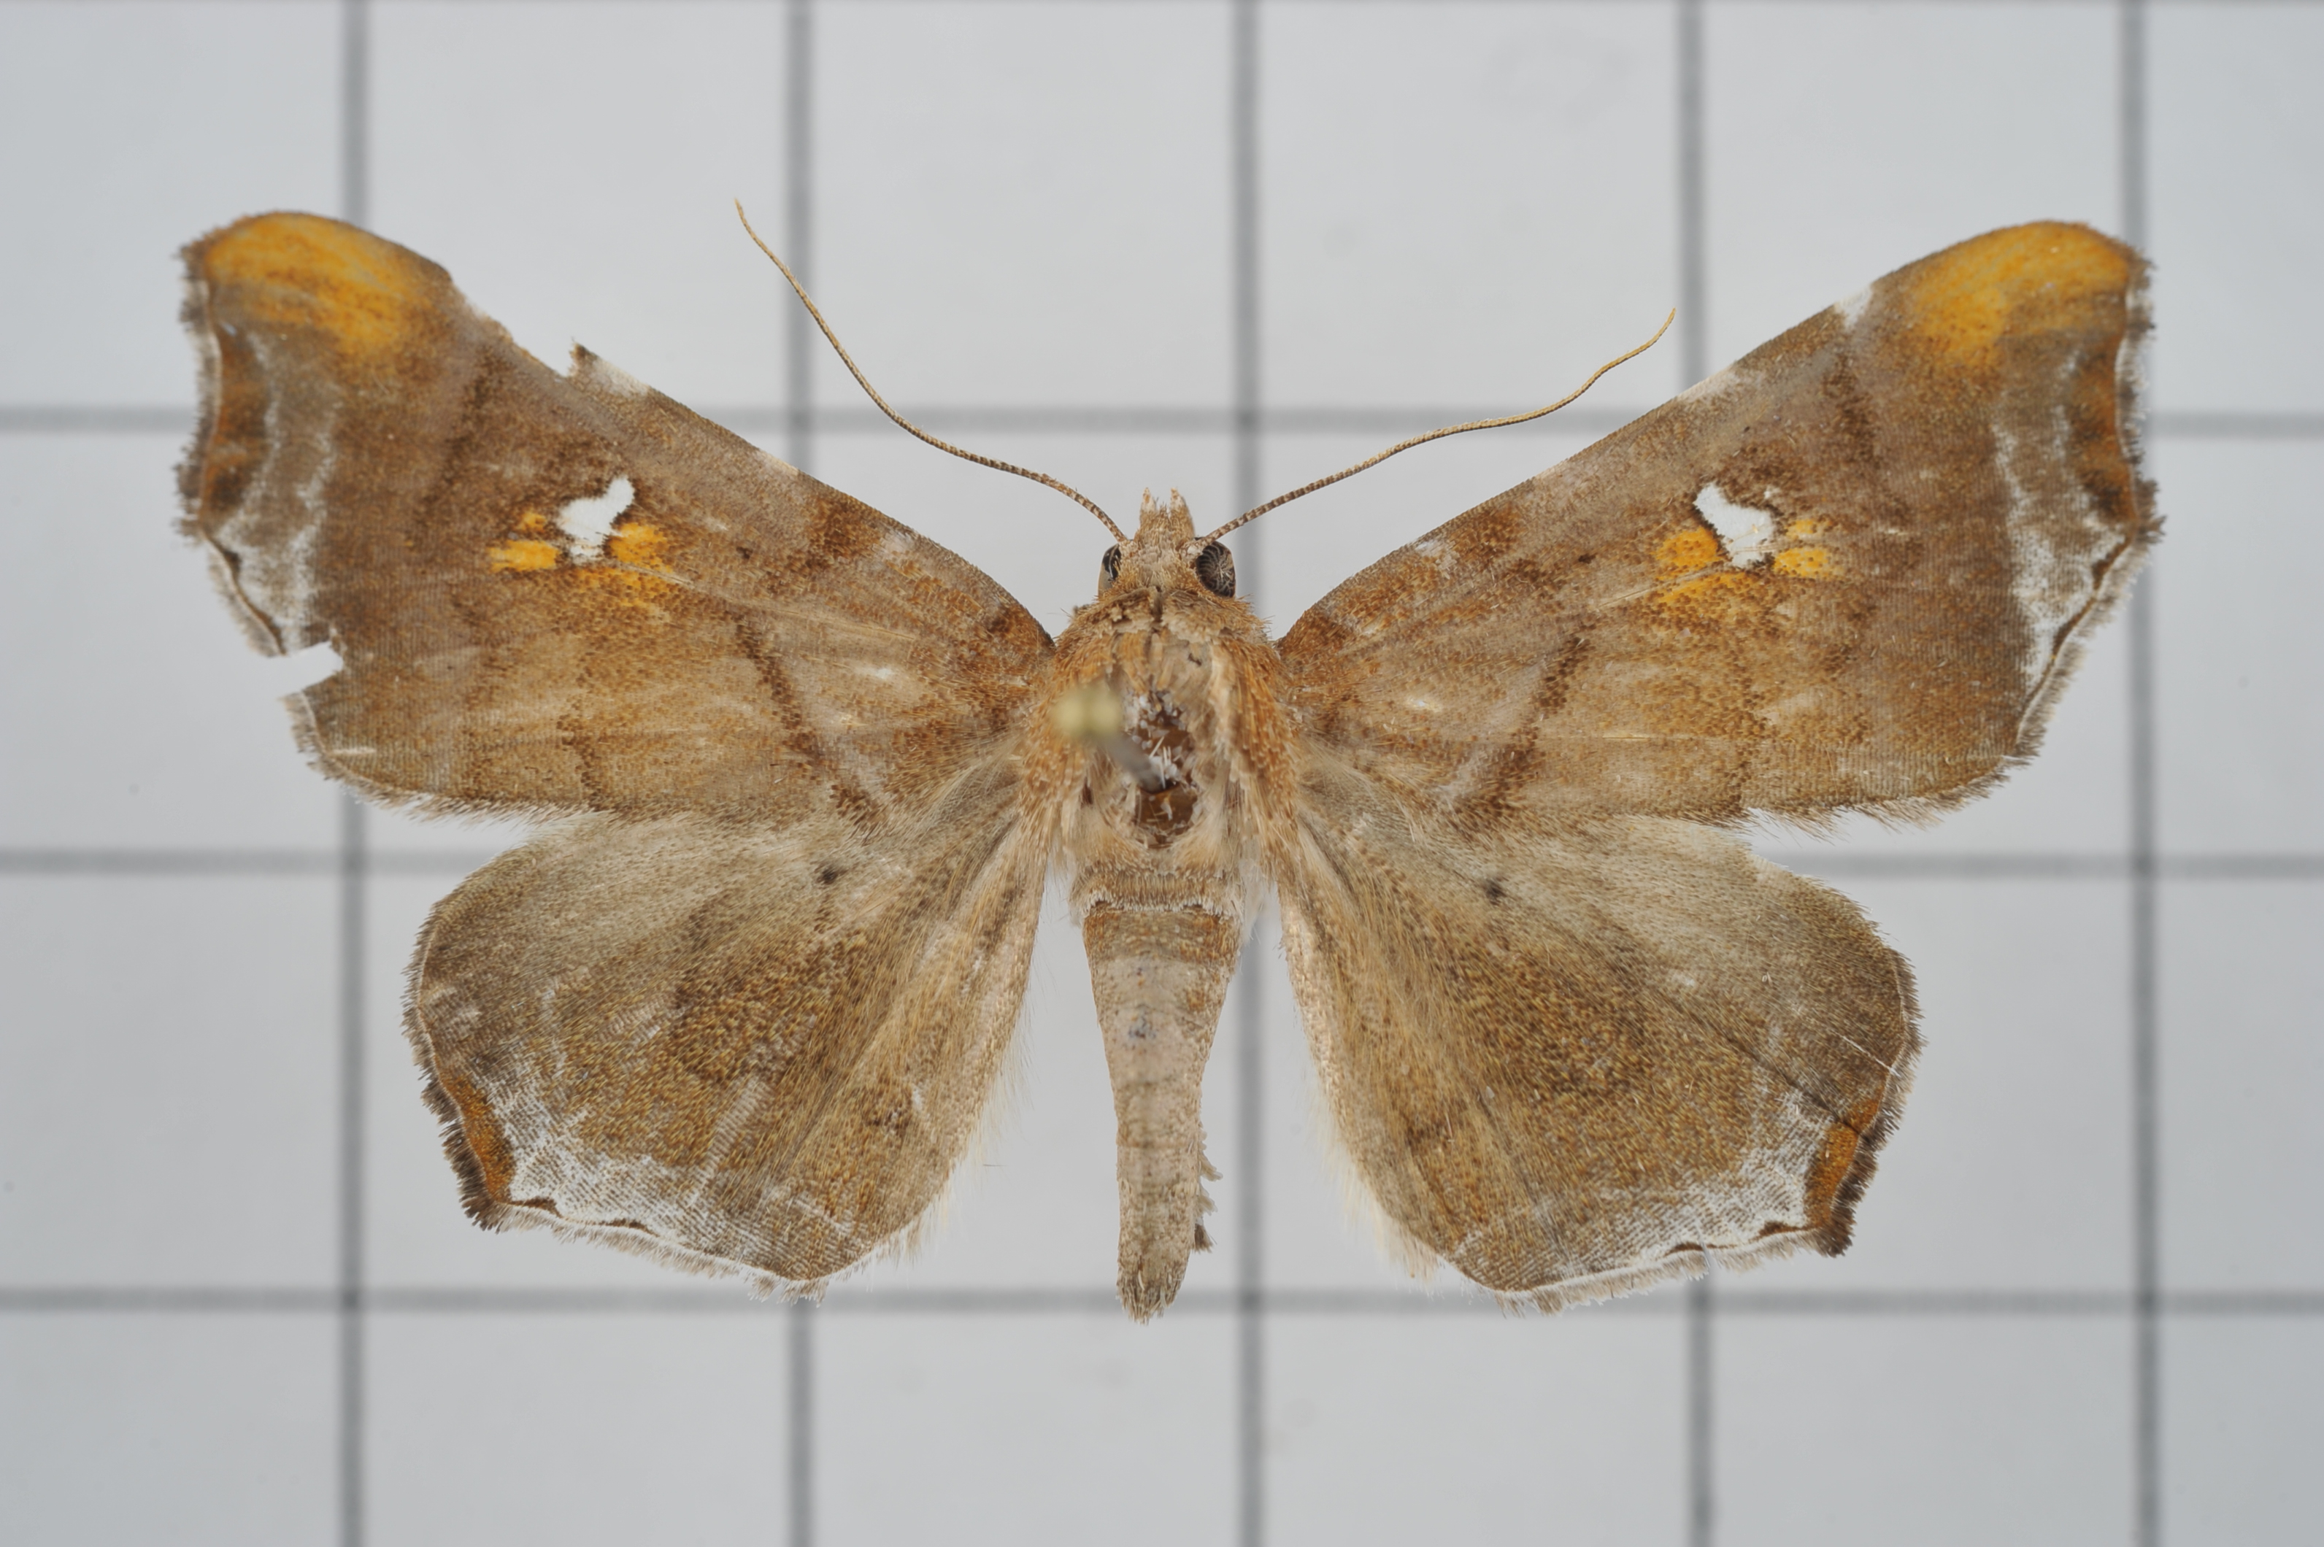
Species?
Episparis taiwana
